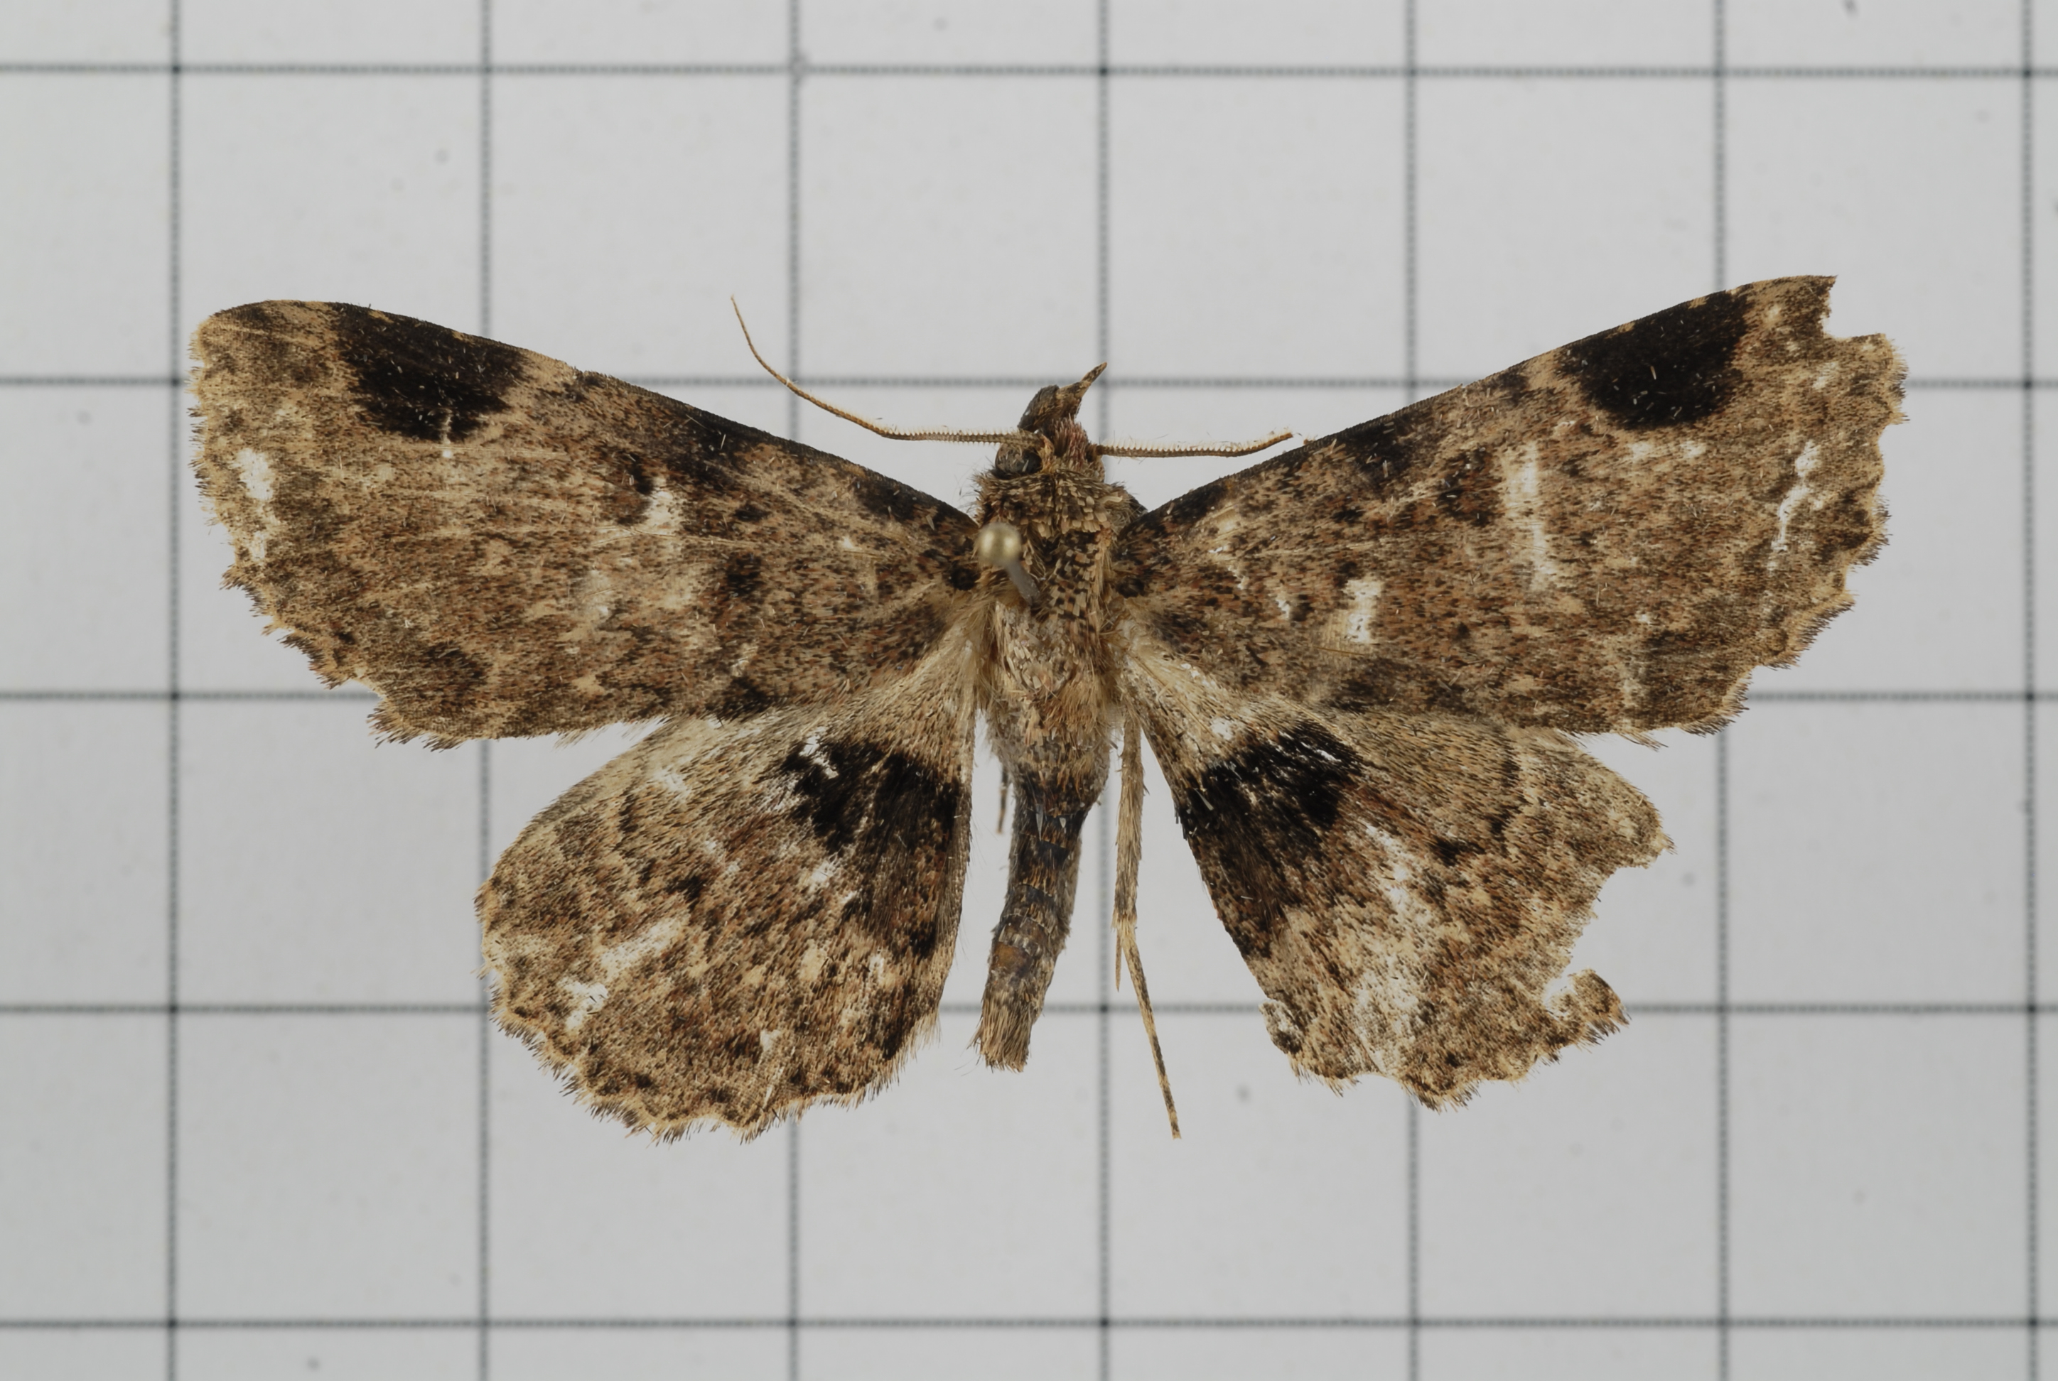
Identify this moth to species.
Antiblemma nigerrimasigna
